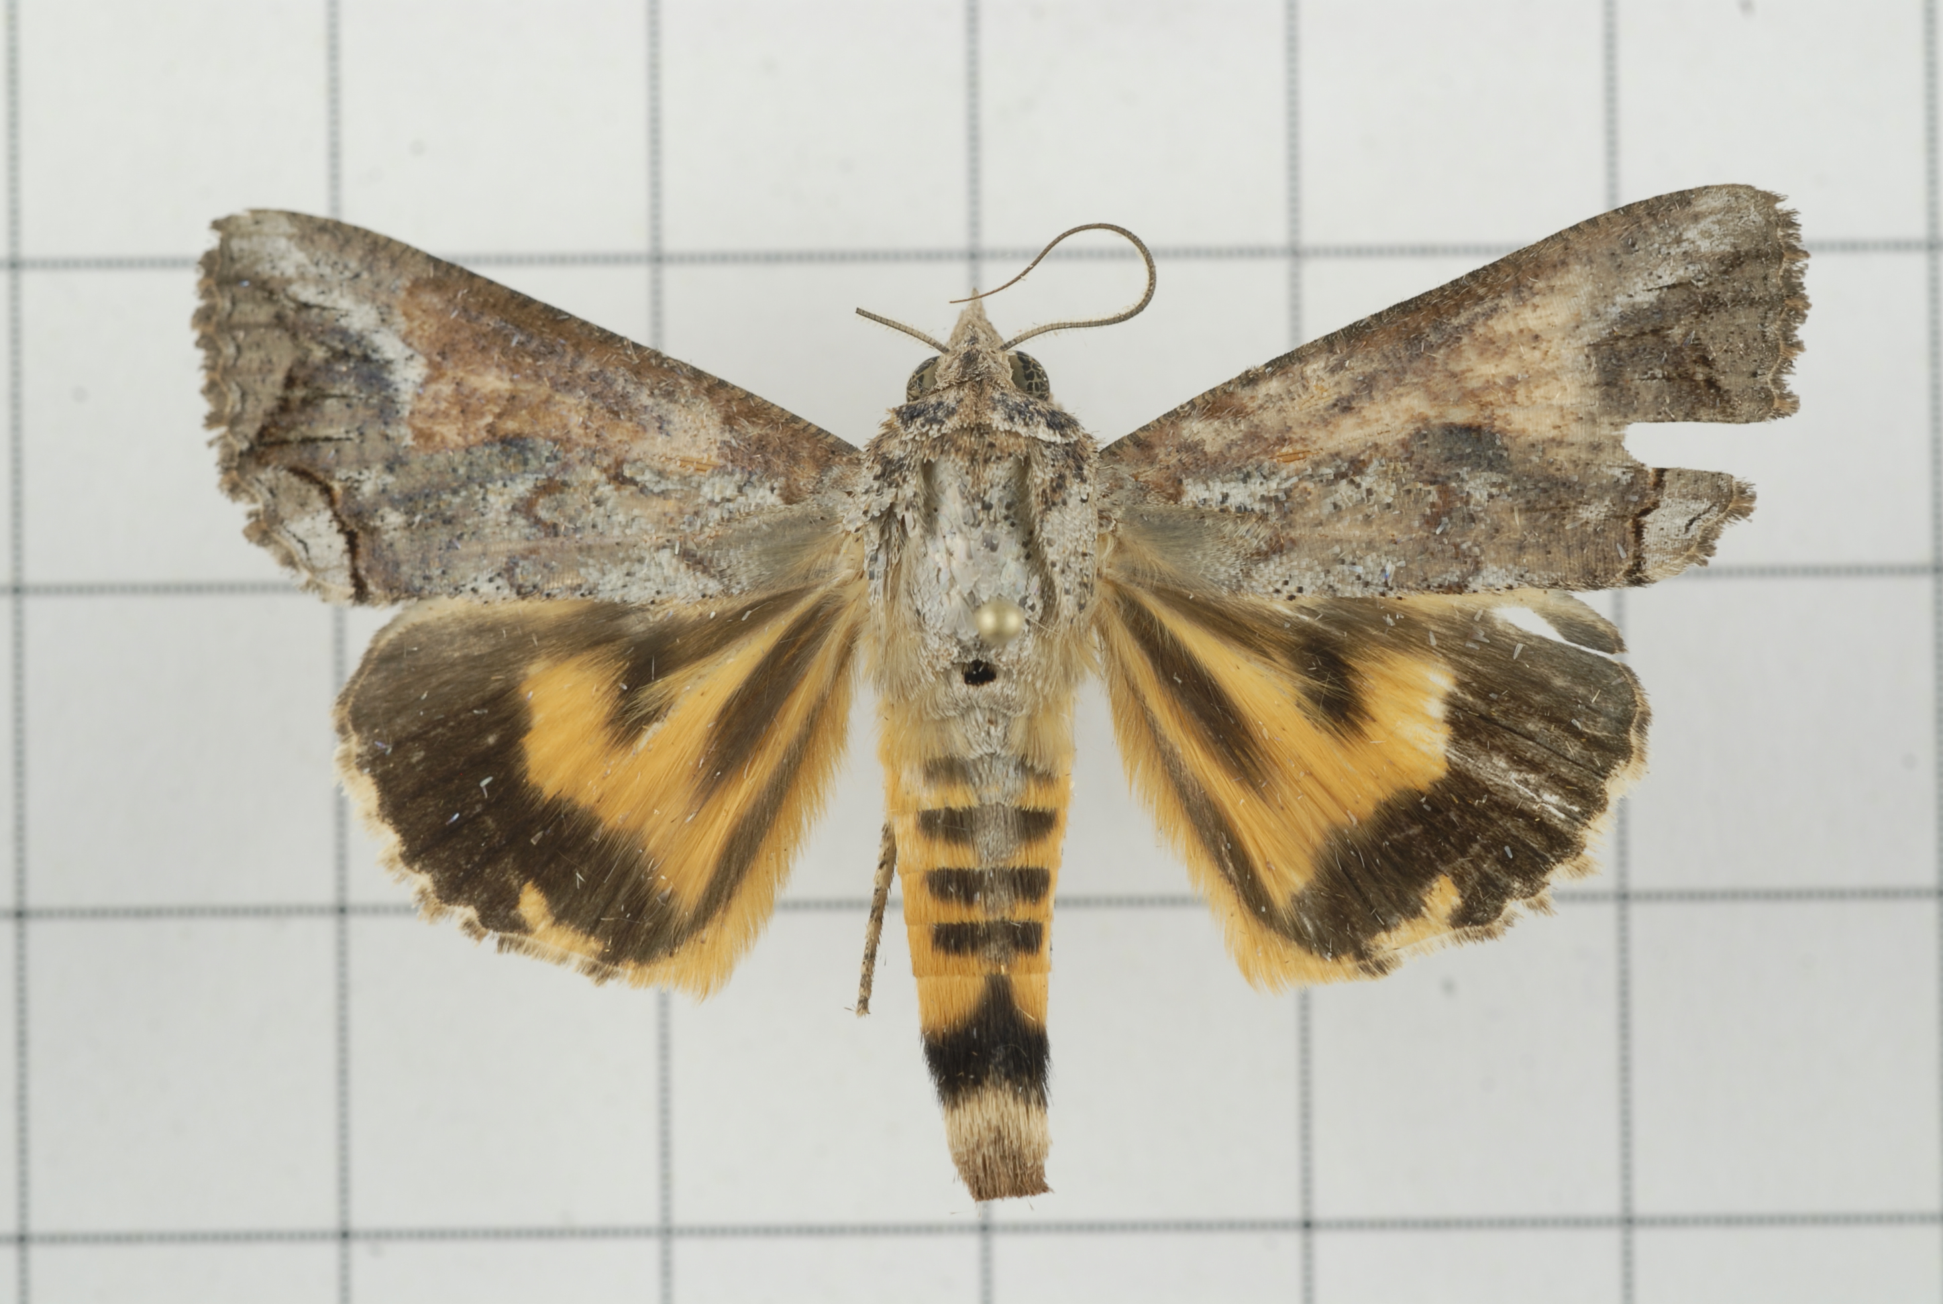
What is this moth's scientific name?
Hypocala deflorata deflorata
